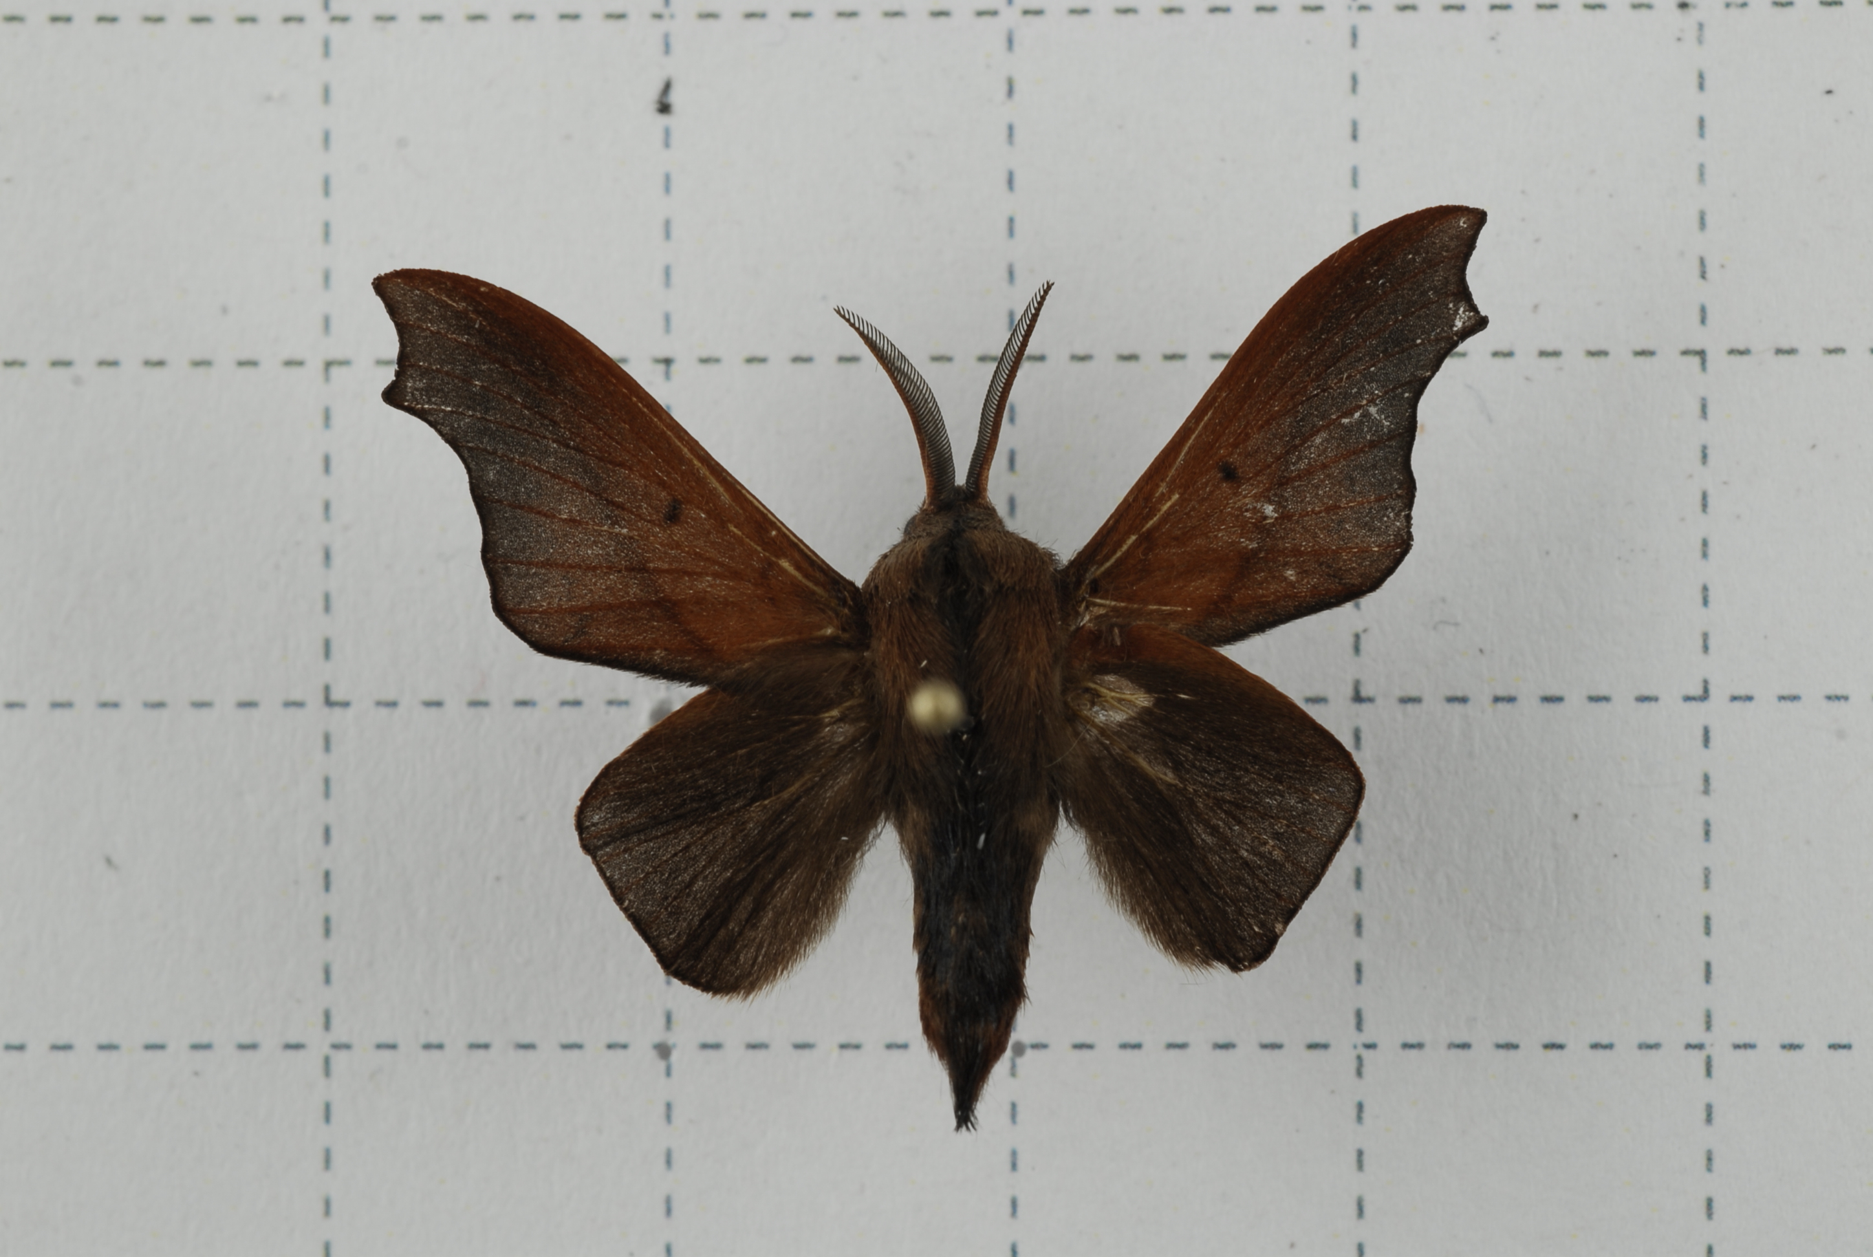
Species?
Bharetta owadai
